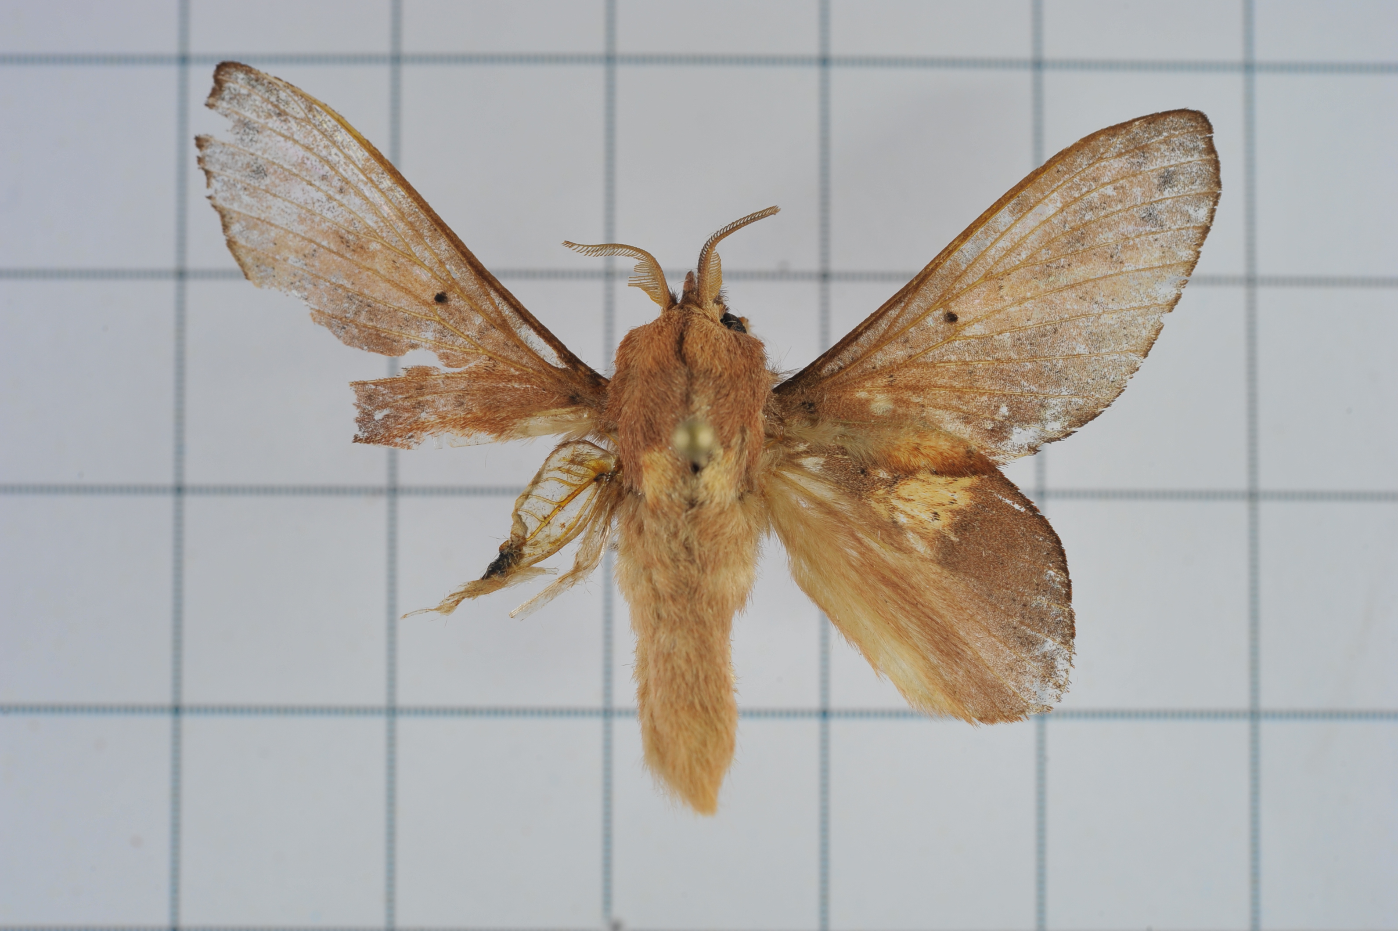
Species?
Gastropacha pardale formosana
